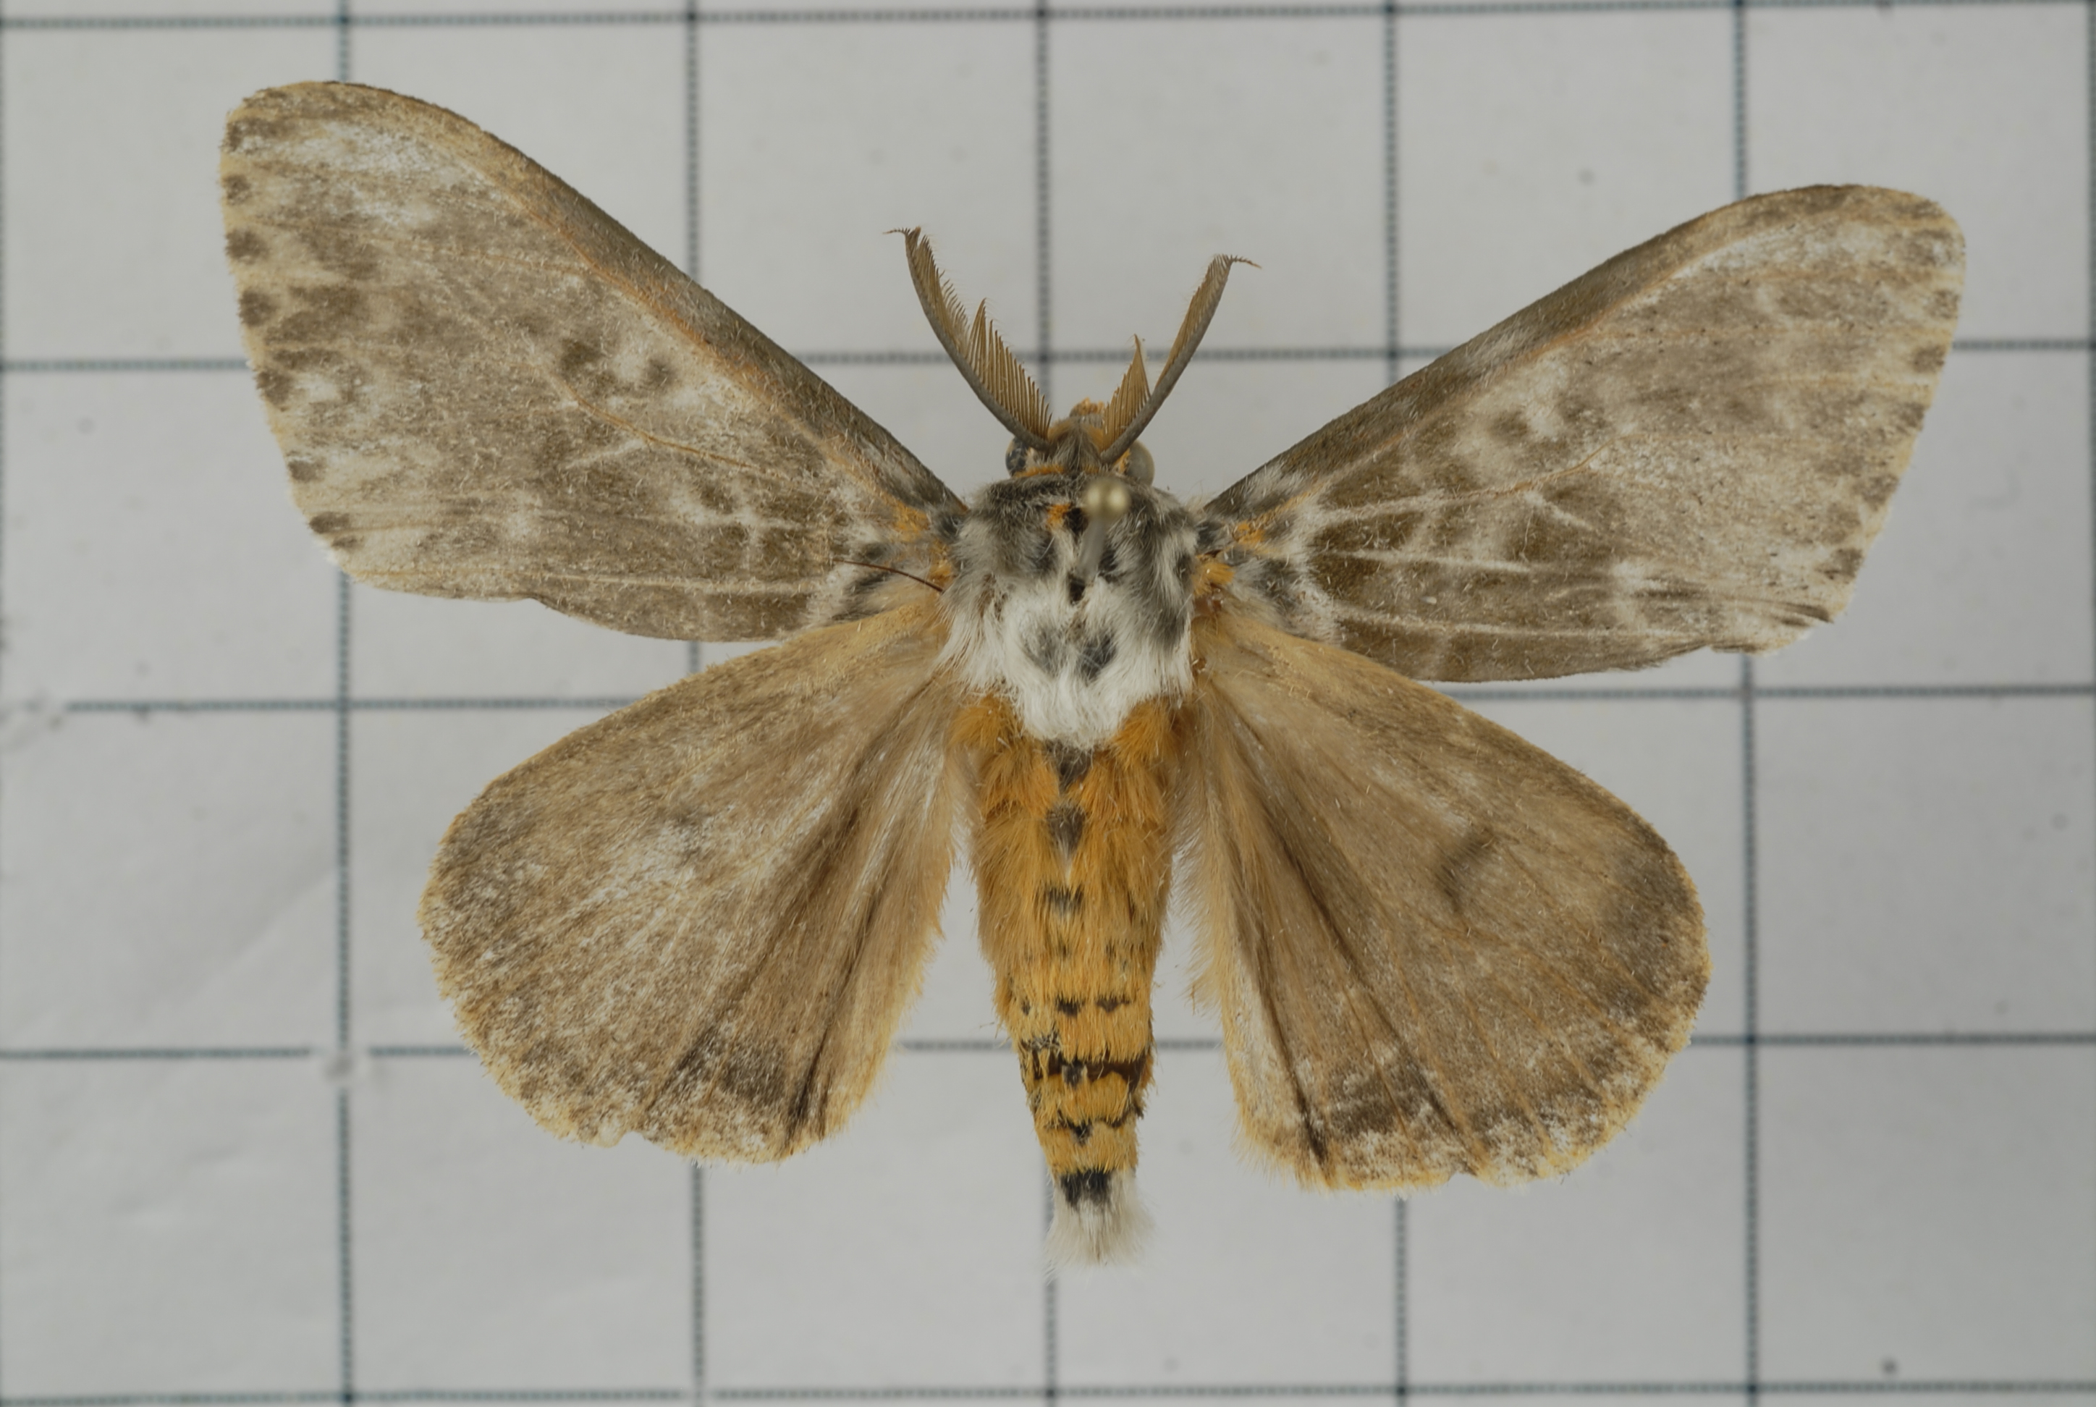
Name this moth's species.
Lymantria mathura subpallida
